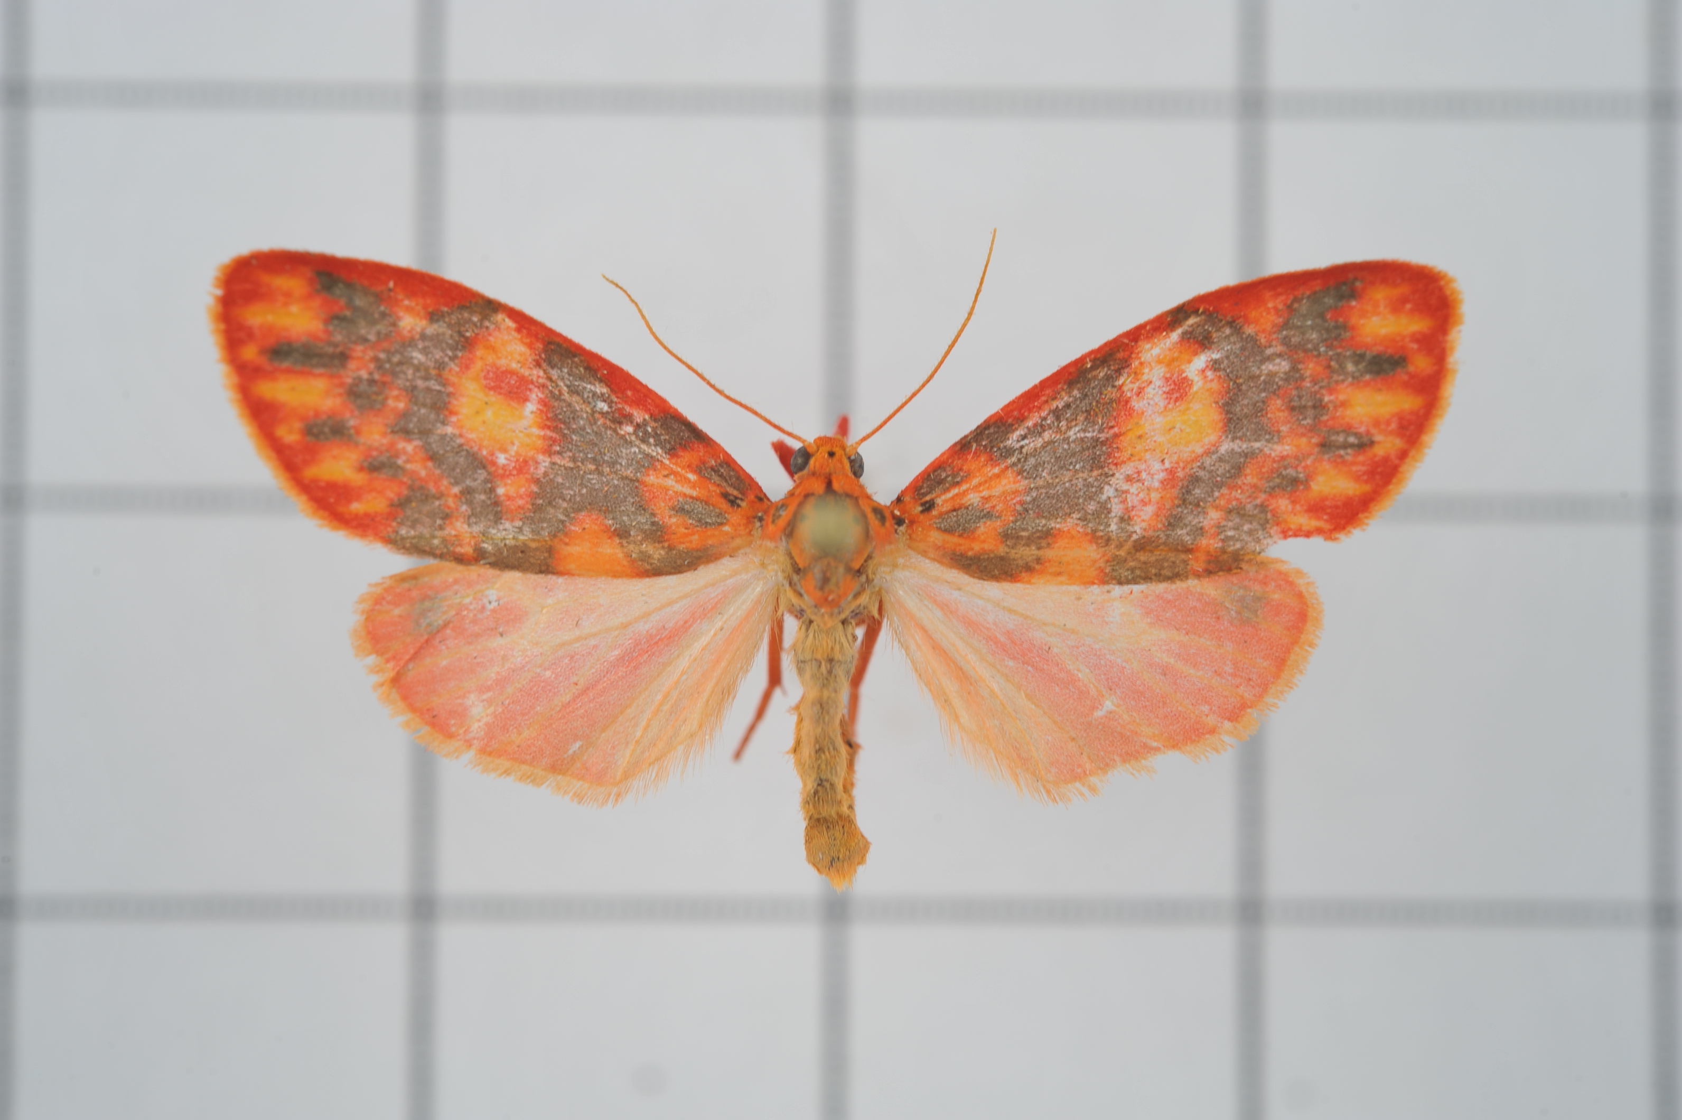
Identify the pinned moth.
Floridasura tricolor
